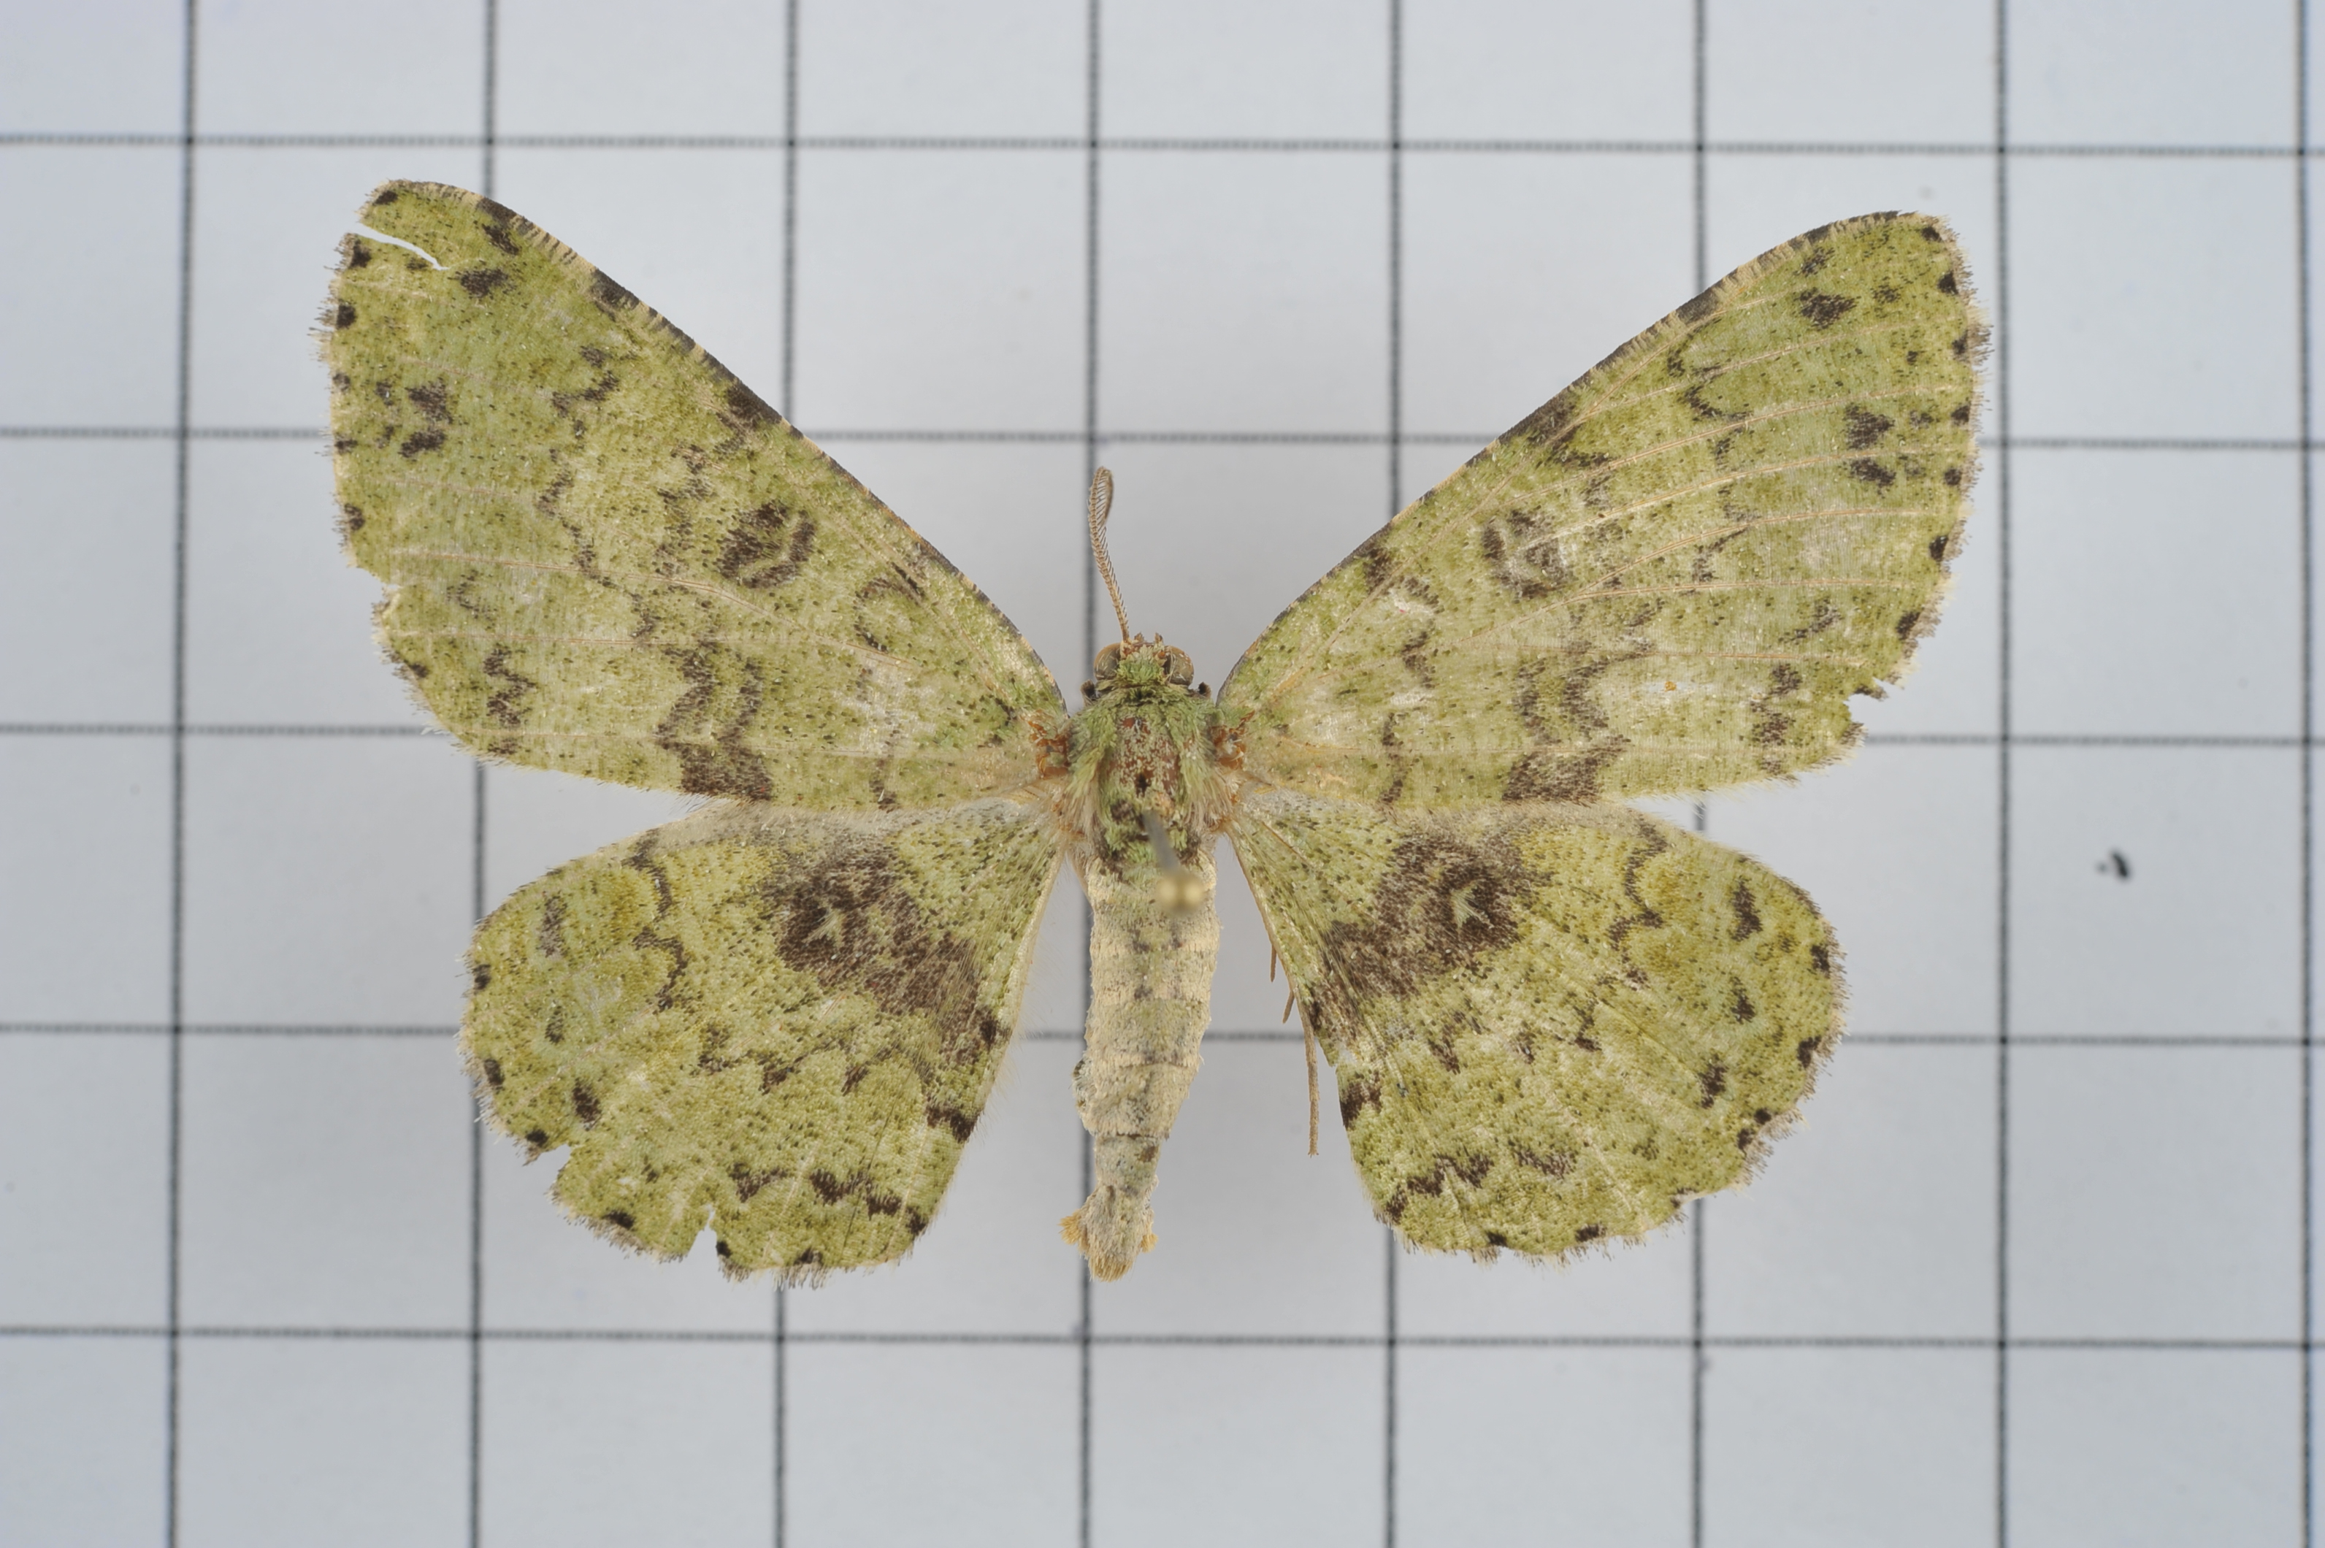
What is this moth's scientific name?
Ophthalmitis herbidaria
